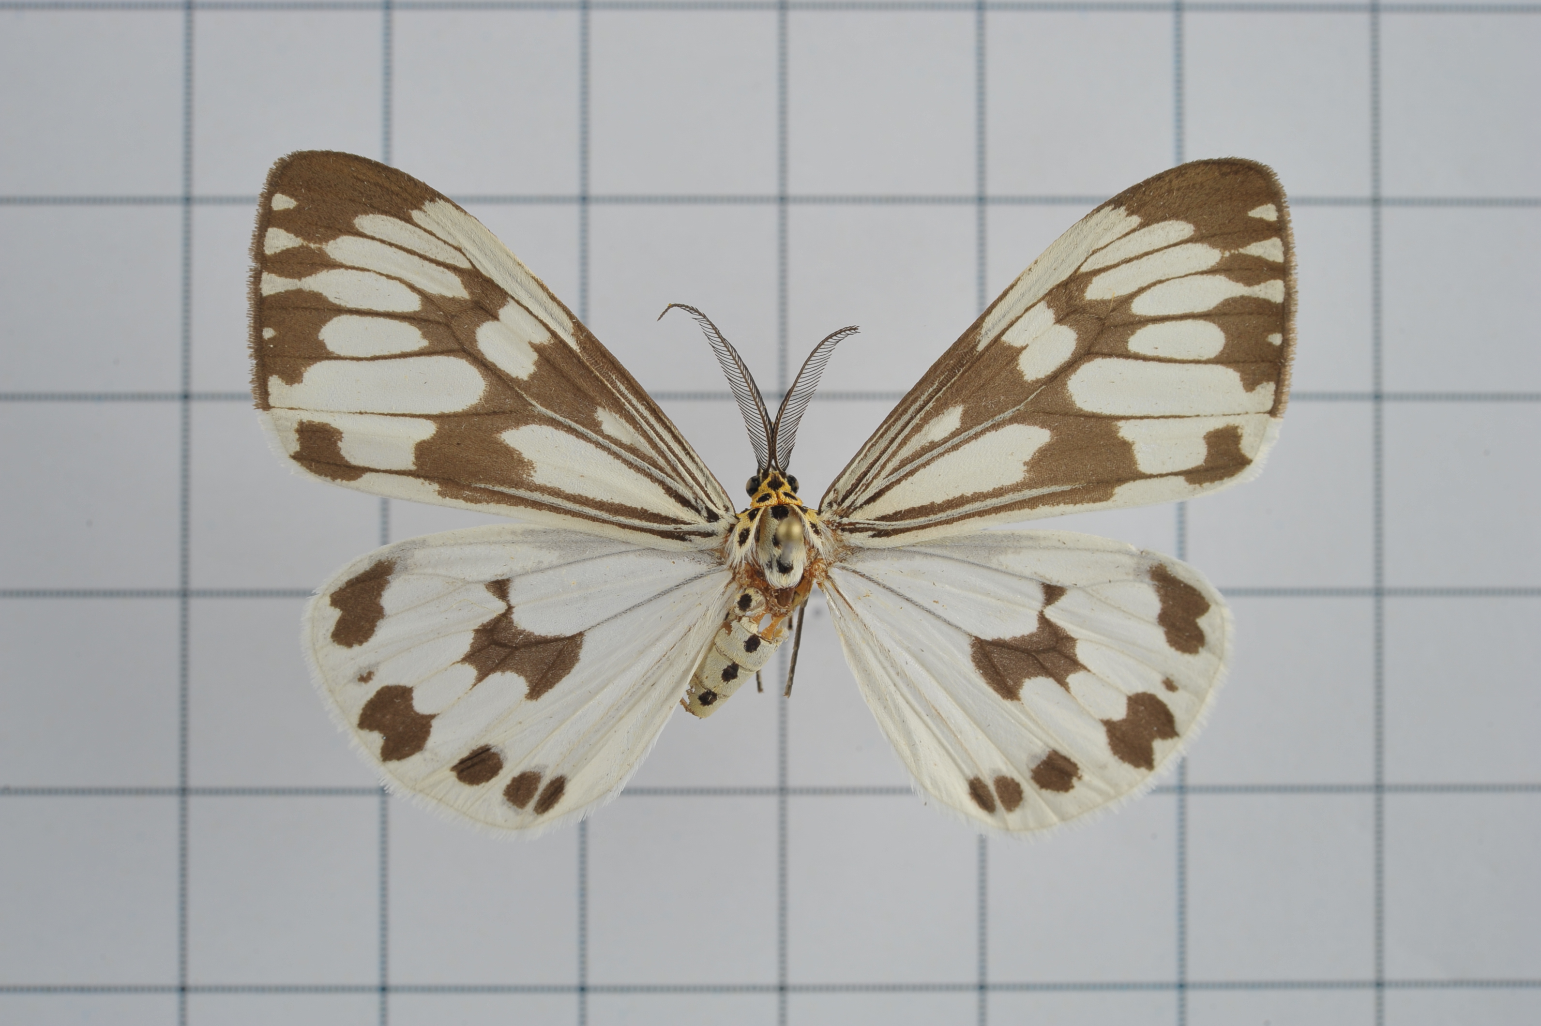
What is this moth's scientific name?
Nyctemera adversata
